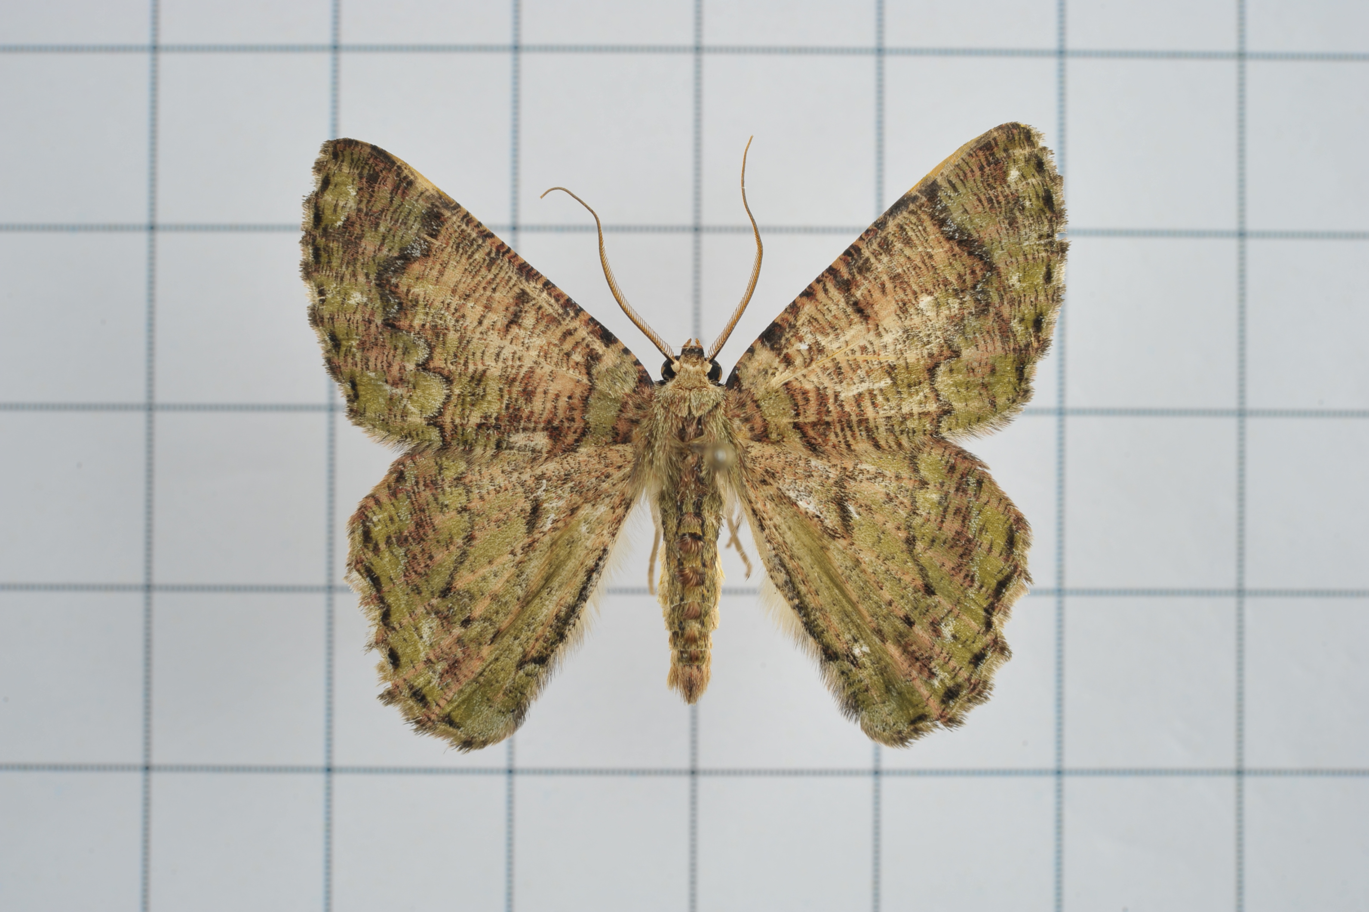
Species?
Lophophelma taiwana
